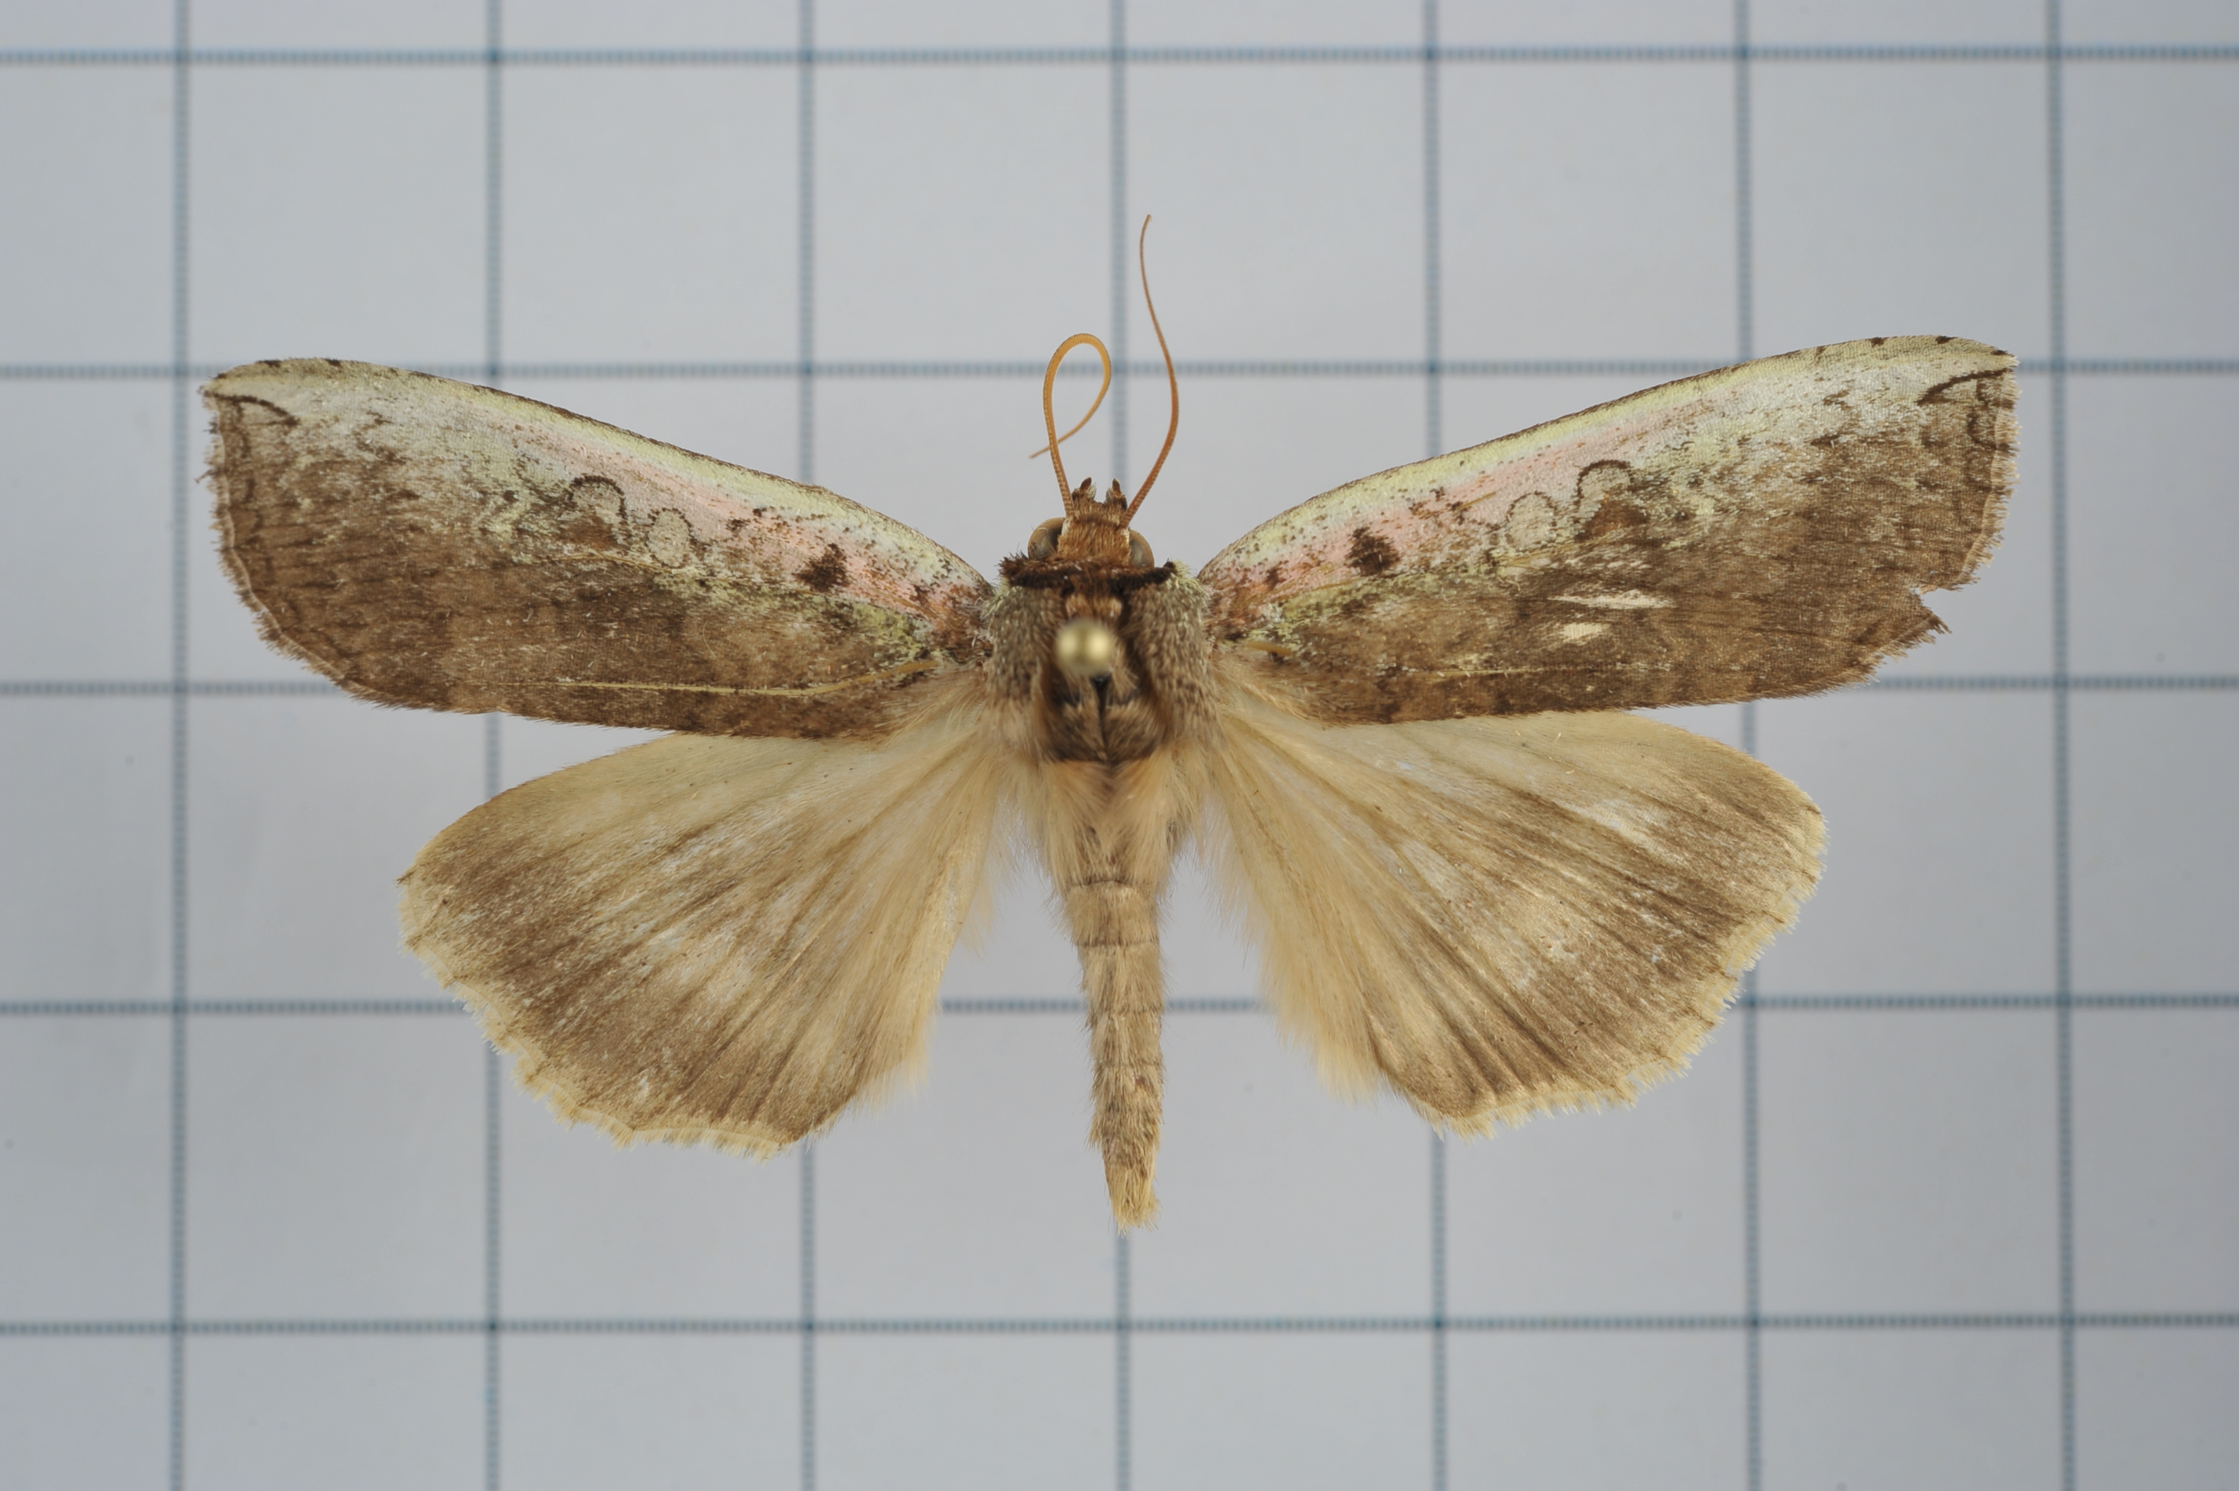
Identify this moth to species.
Tethea oberthueri taiwana
